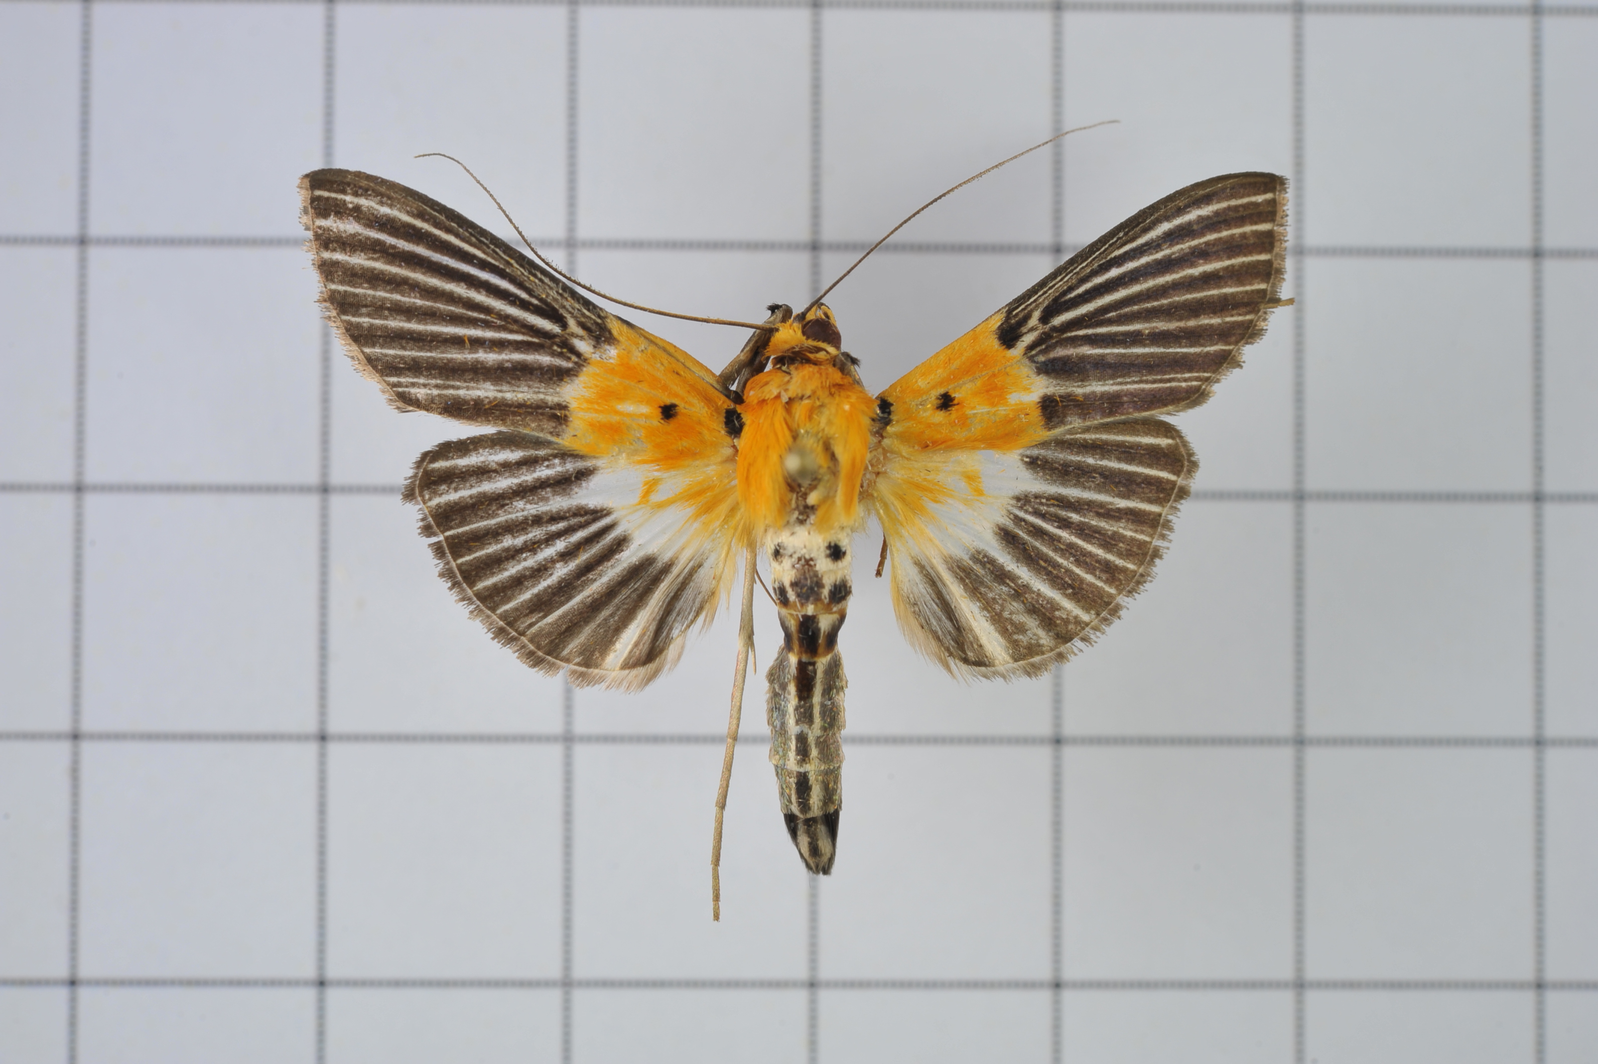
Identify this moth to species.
Nevrina procopia
